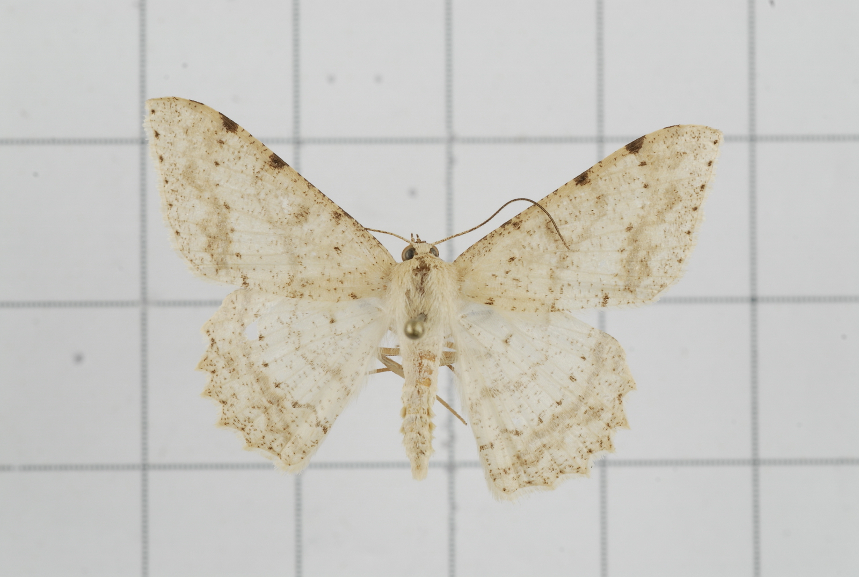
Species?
Luxiaria emphatica
